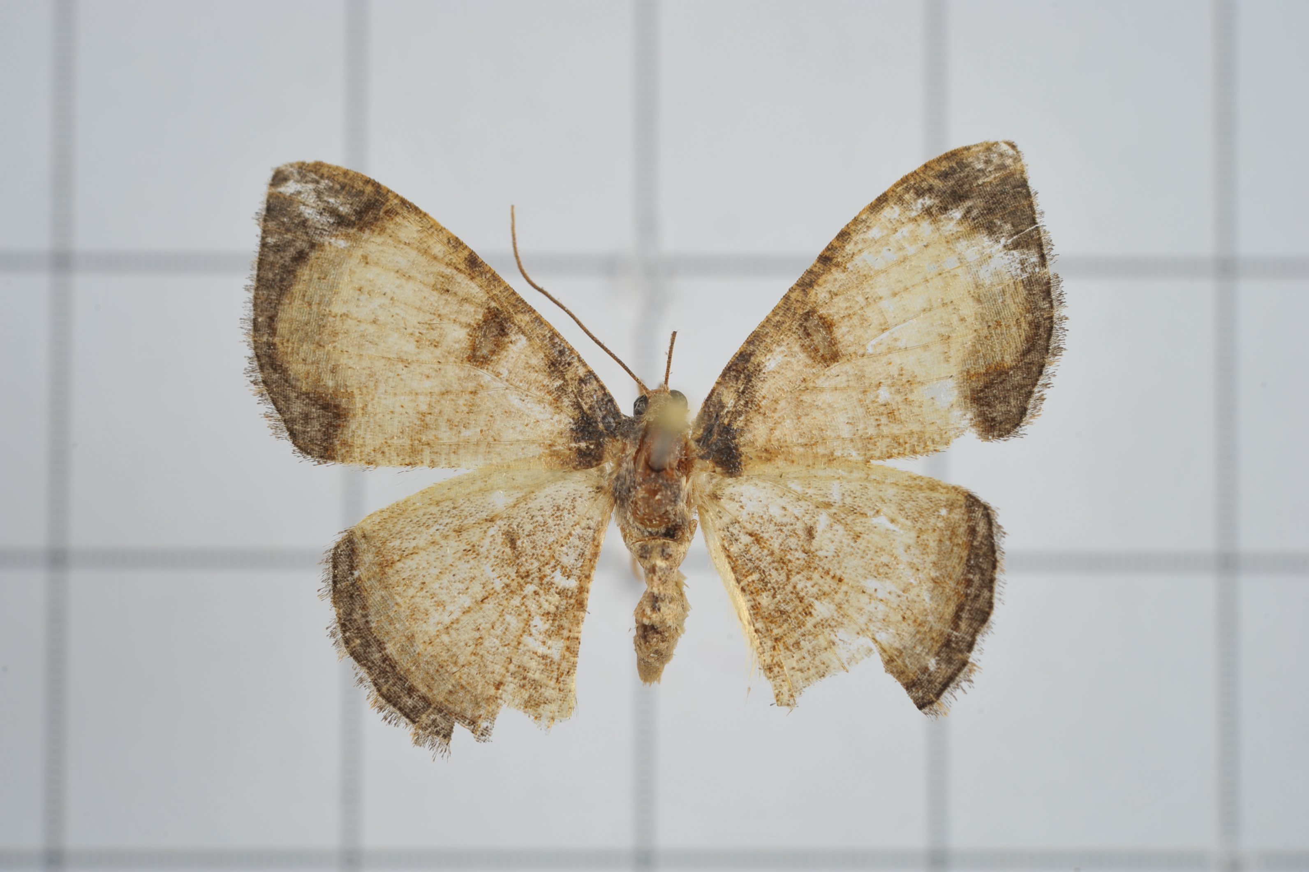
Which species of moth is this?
Hydatocapnia gemina
